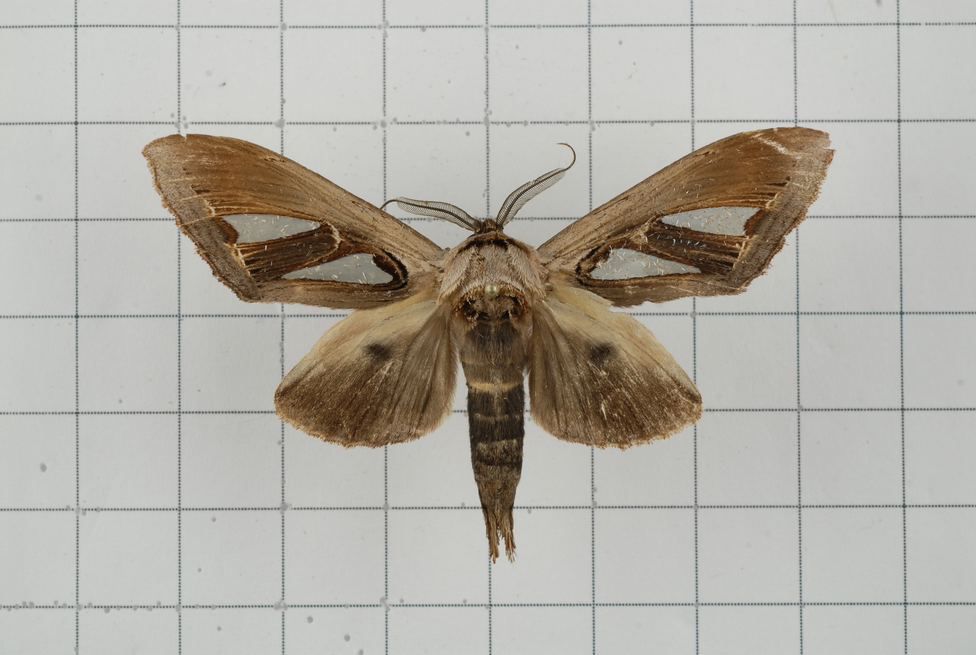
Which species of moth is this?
Tarsolepis japonica
